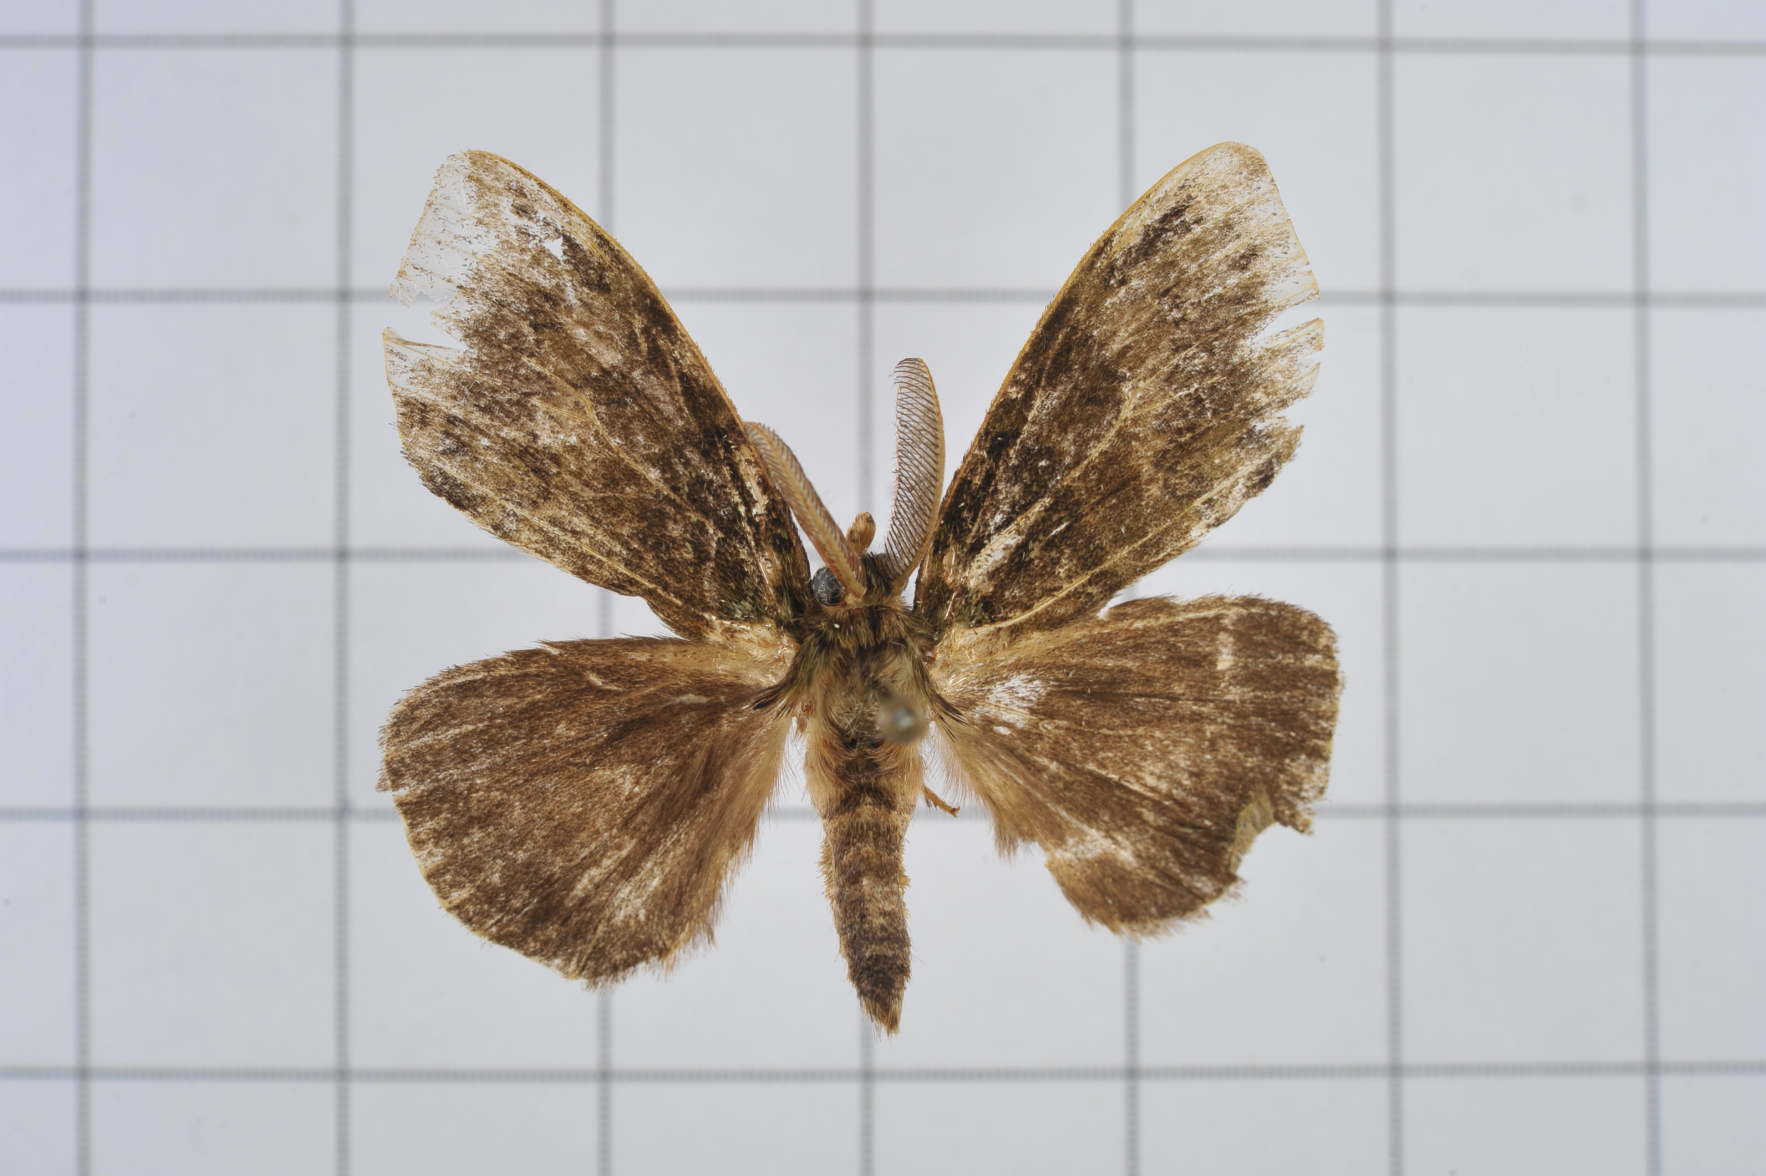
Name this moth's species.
Ilema olivacea
